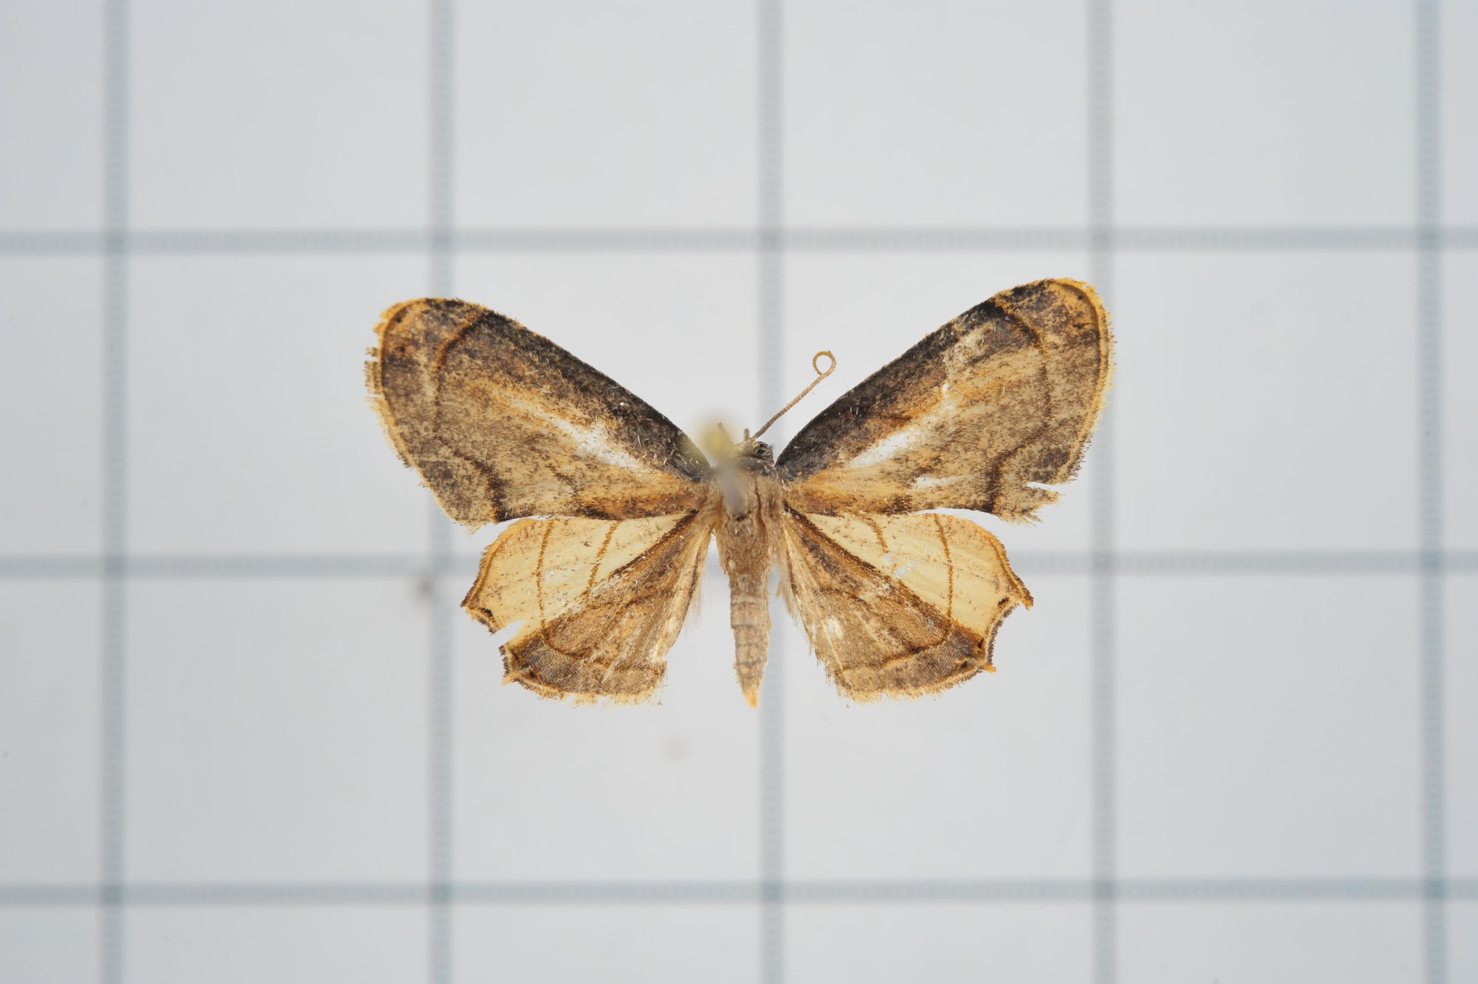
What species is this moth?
Warreniplema fumicosta
